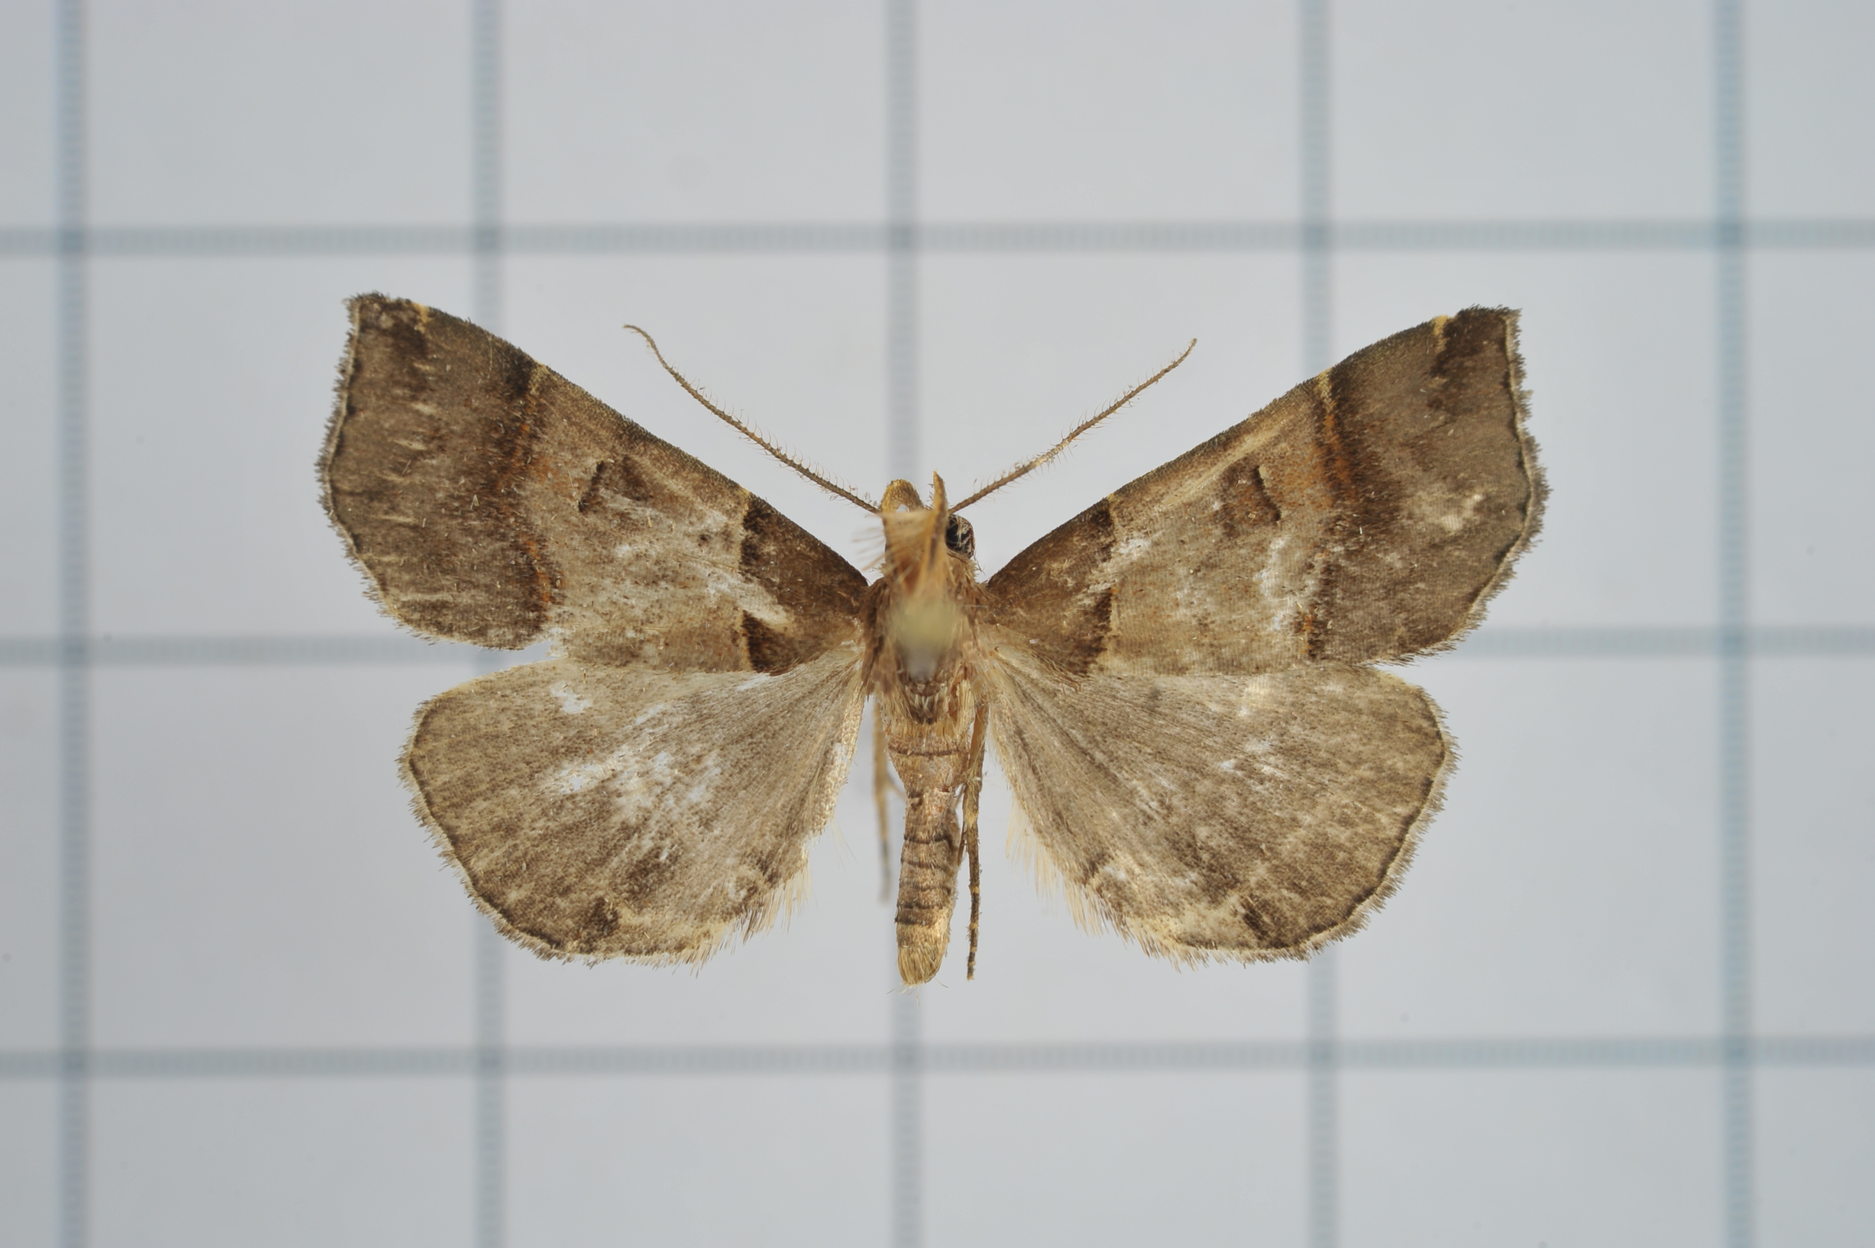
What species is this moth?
Bertula kosemponica
